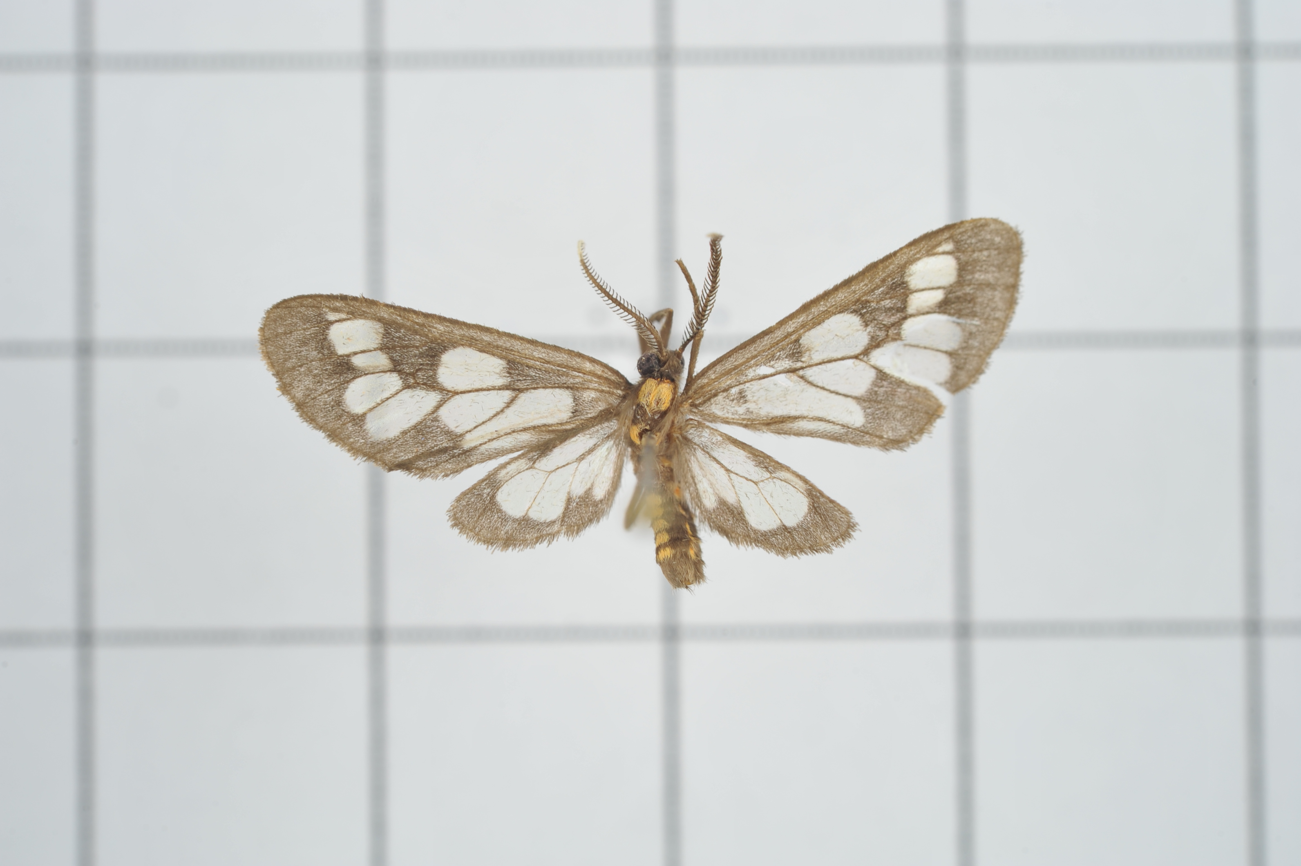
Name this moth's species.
Eressa confinis finitima
